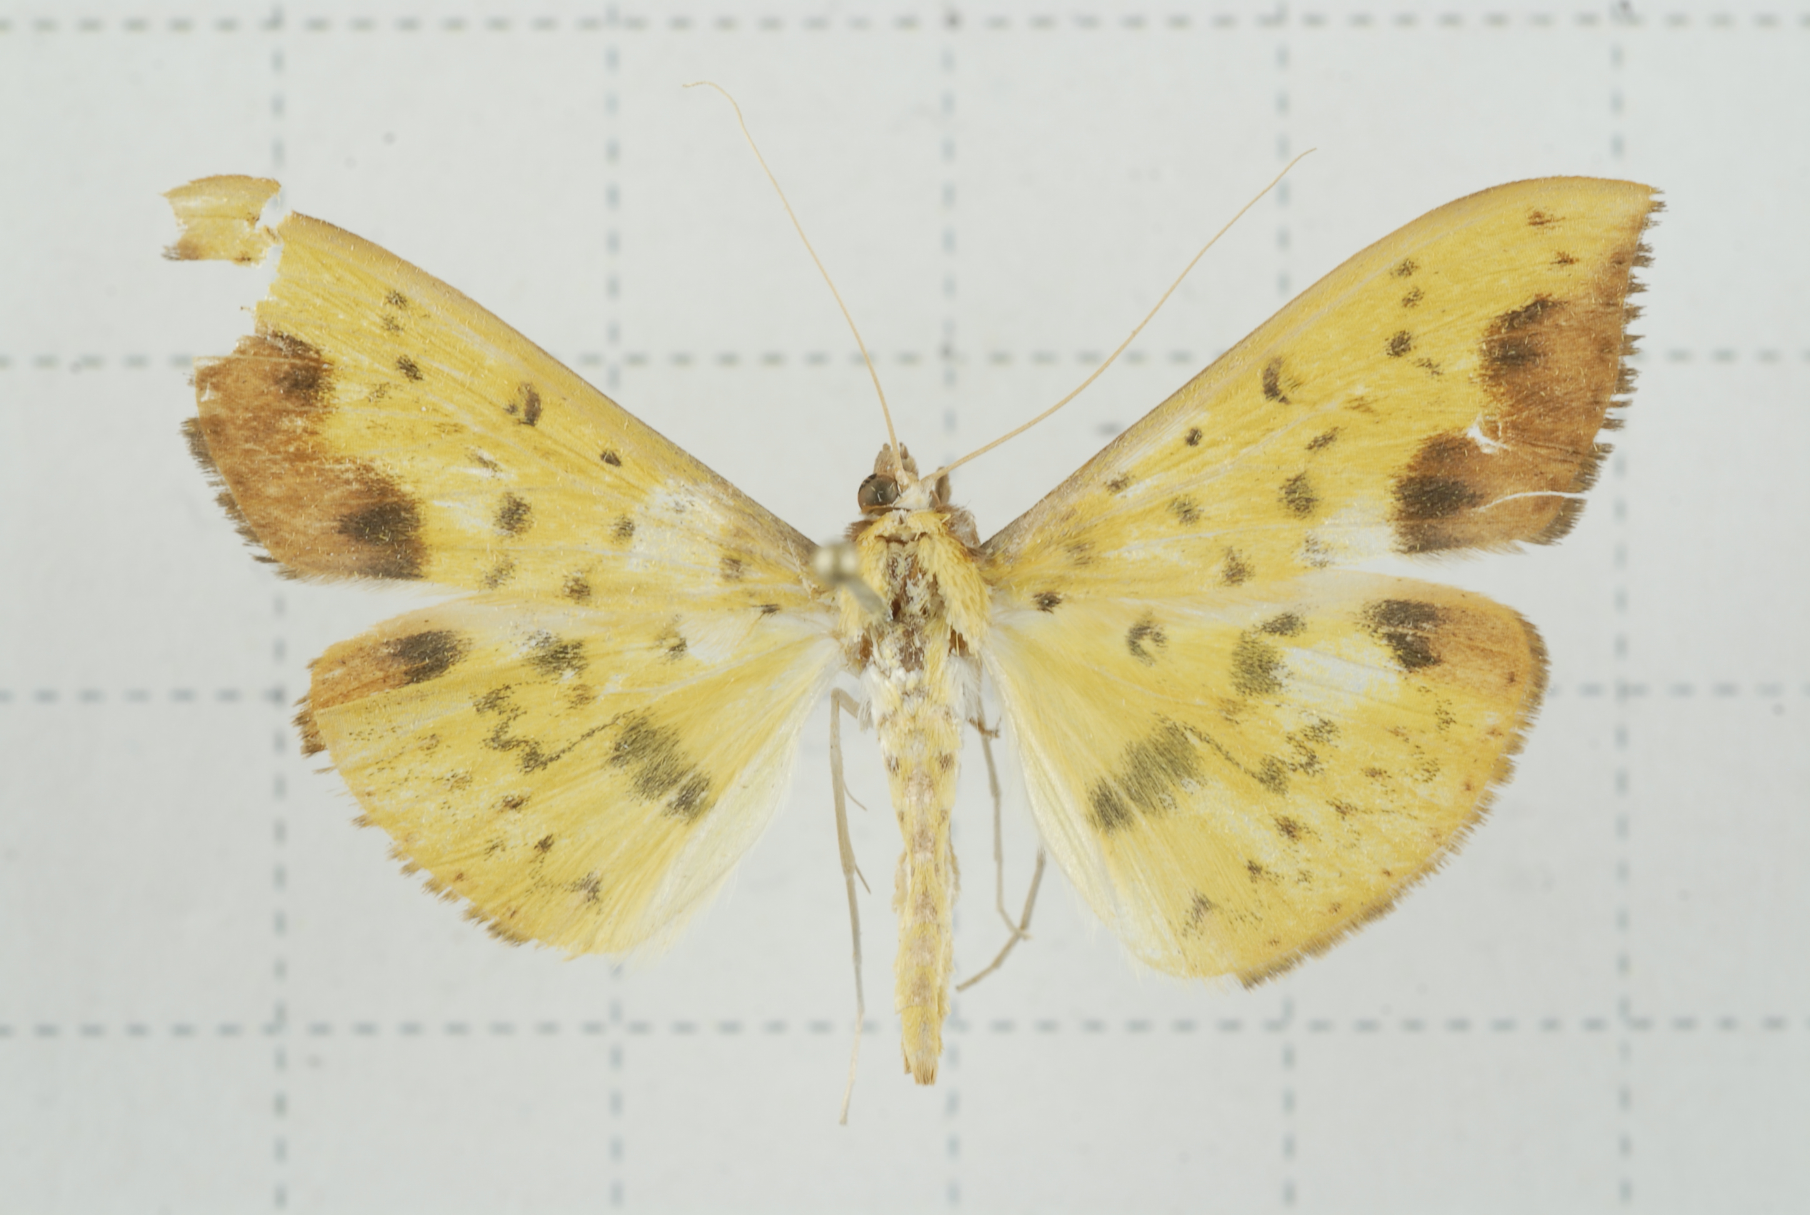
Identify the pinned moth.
Botyodes principalis
